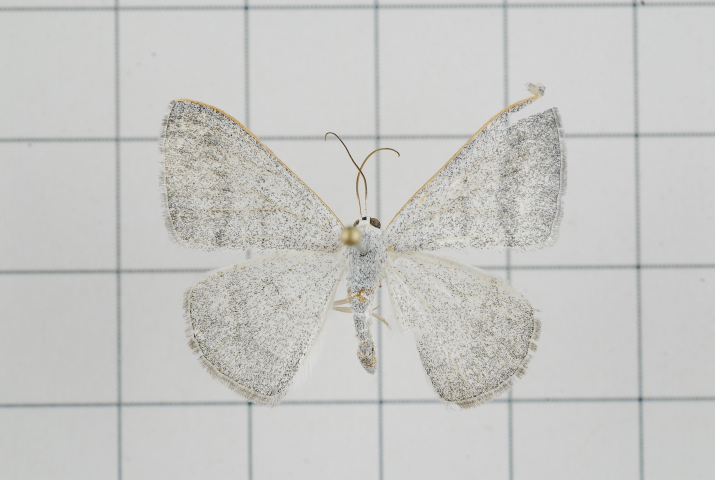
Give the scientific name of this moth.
Lomographa platyleucata marginata
